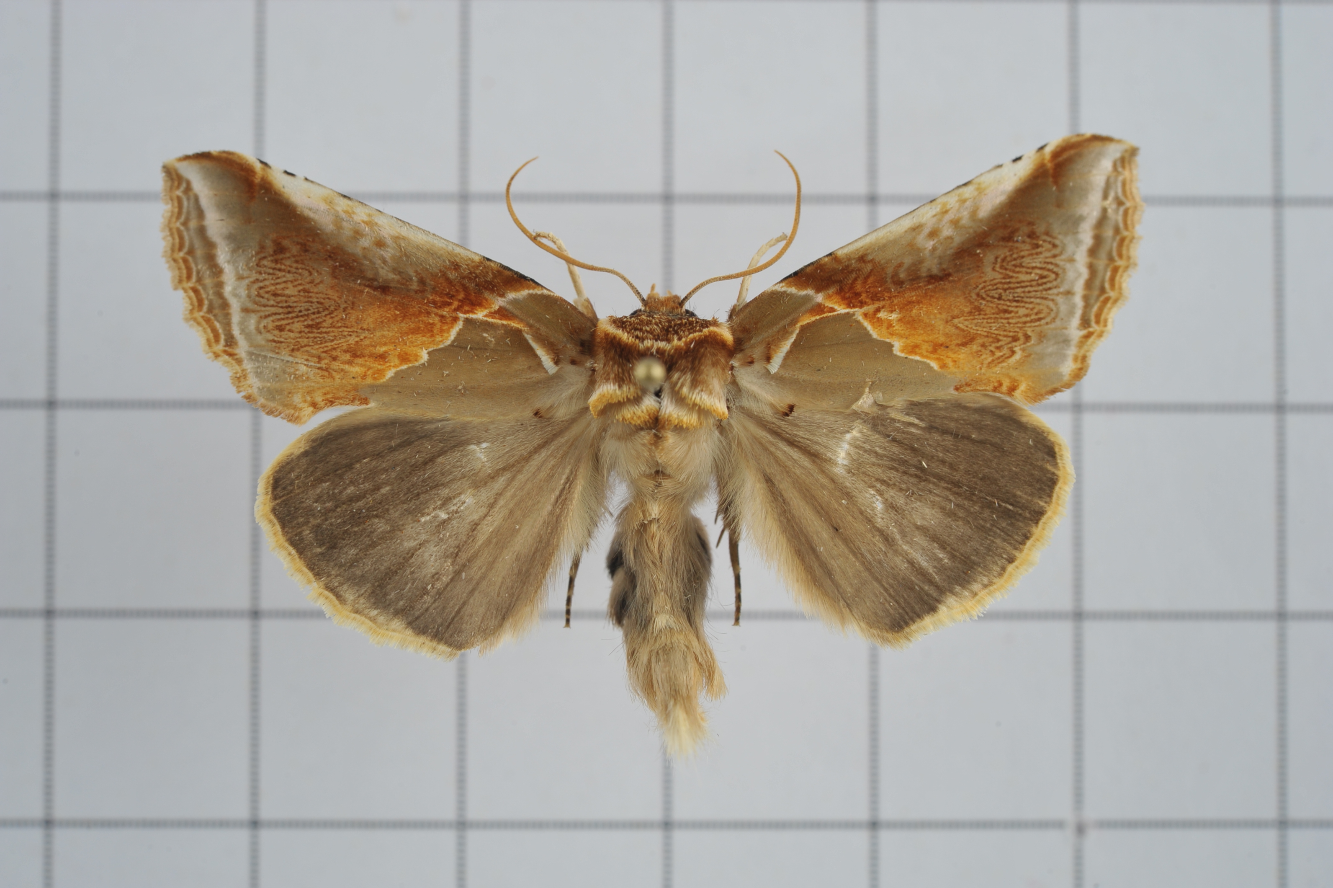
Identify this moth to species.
Habrosyne indica formosana
